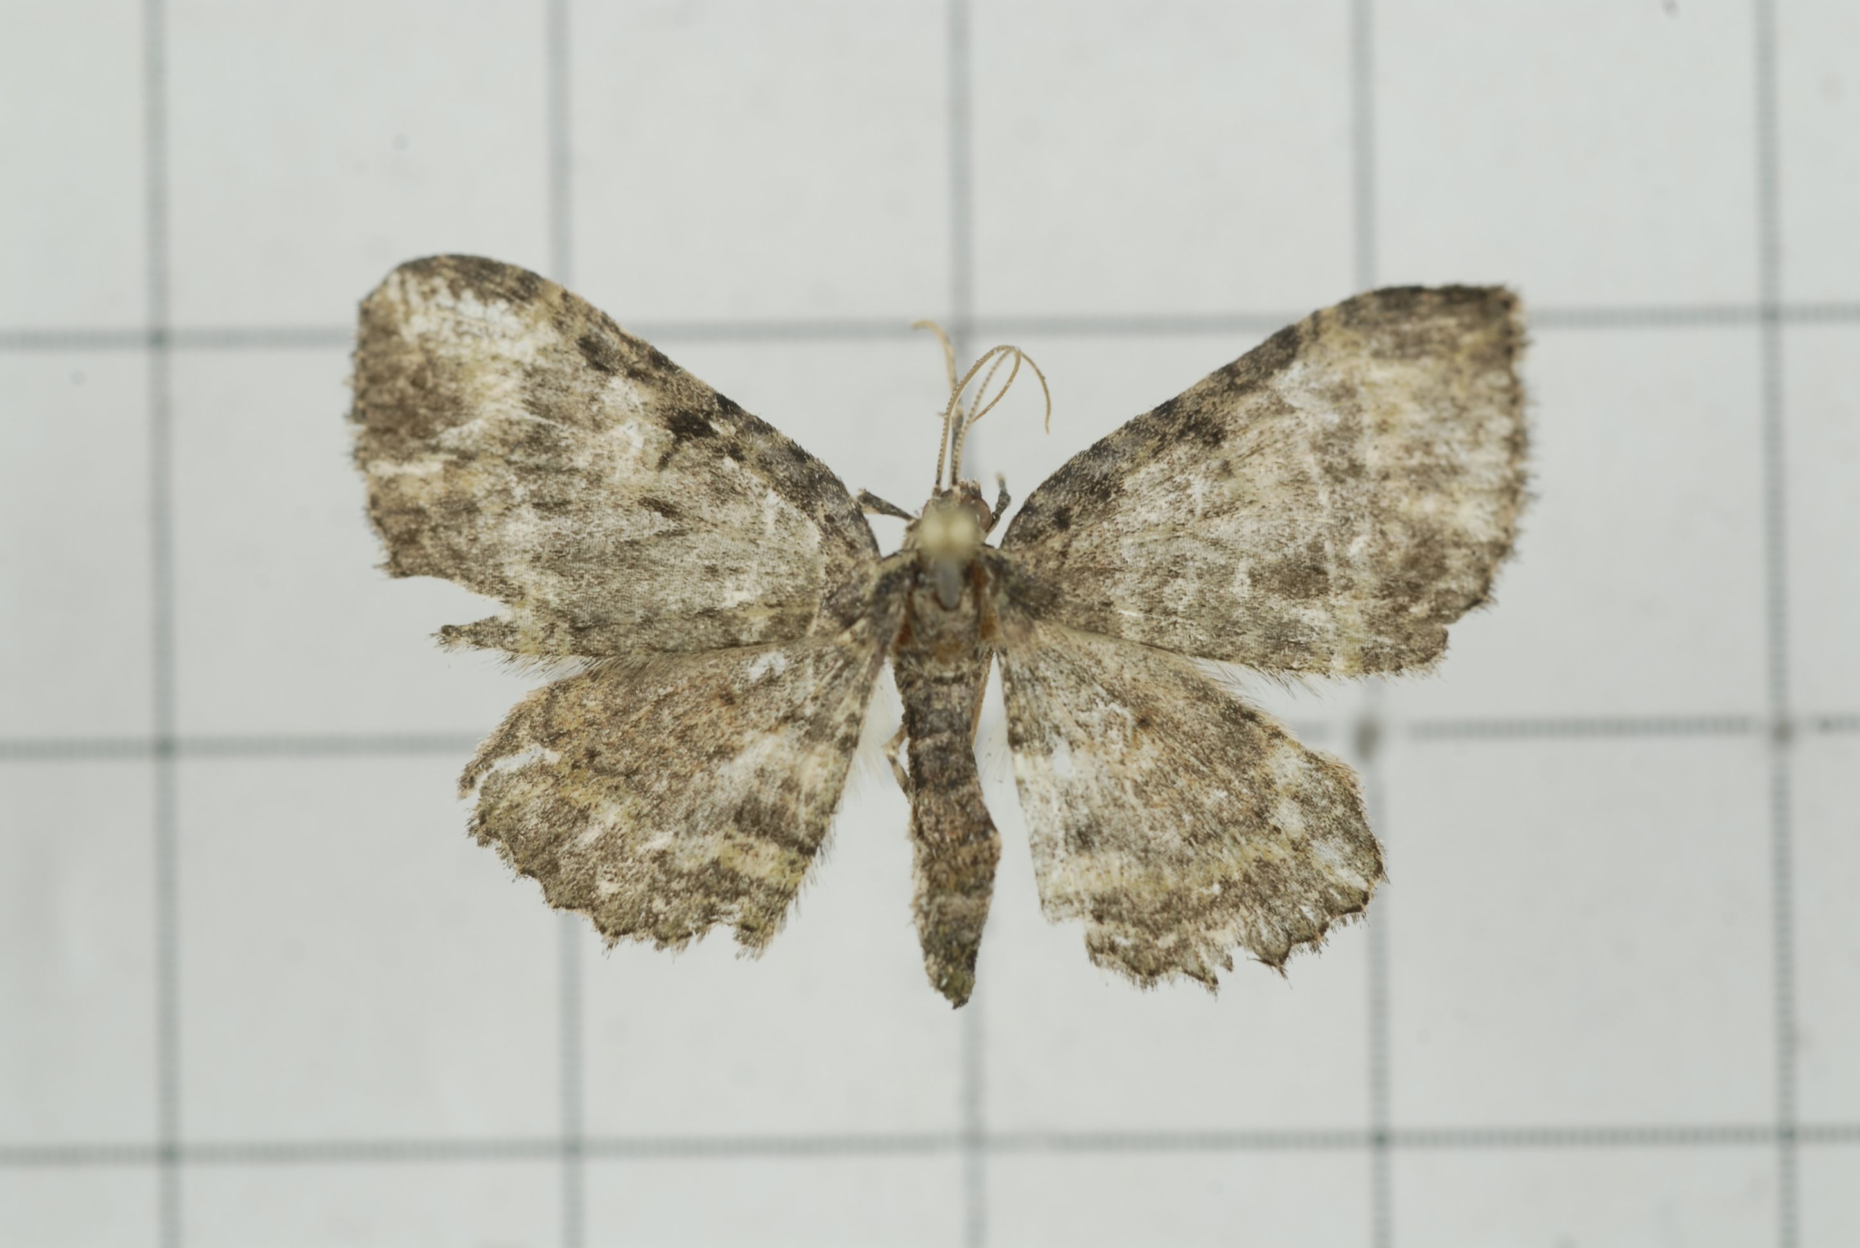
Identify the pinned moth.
Pseudocollix hyperythra catalalia
